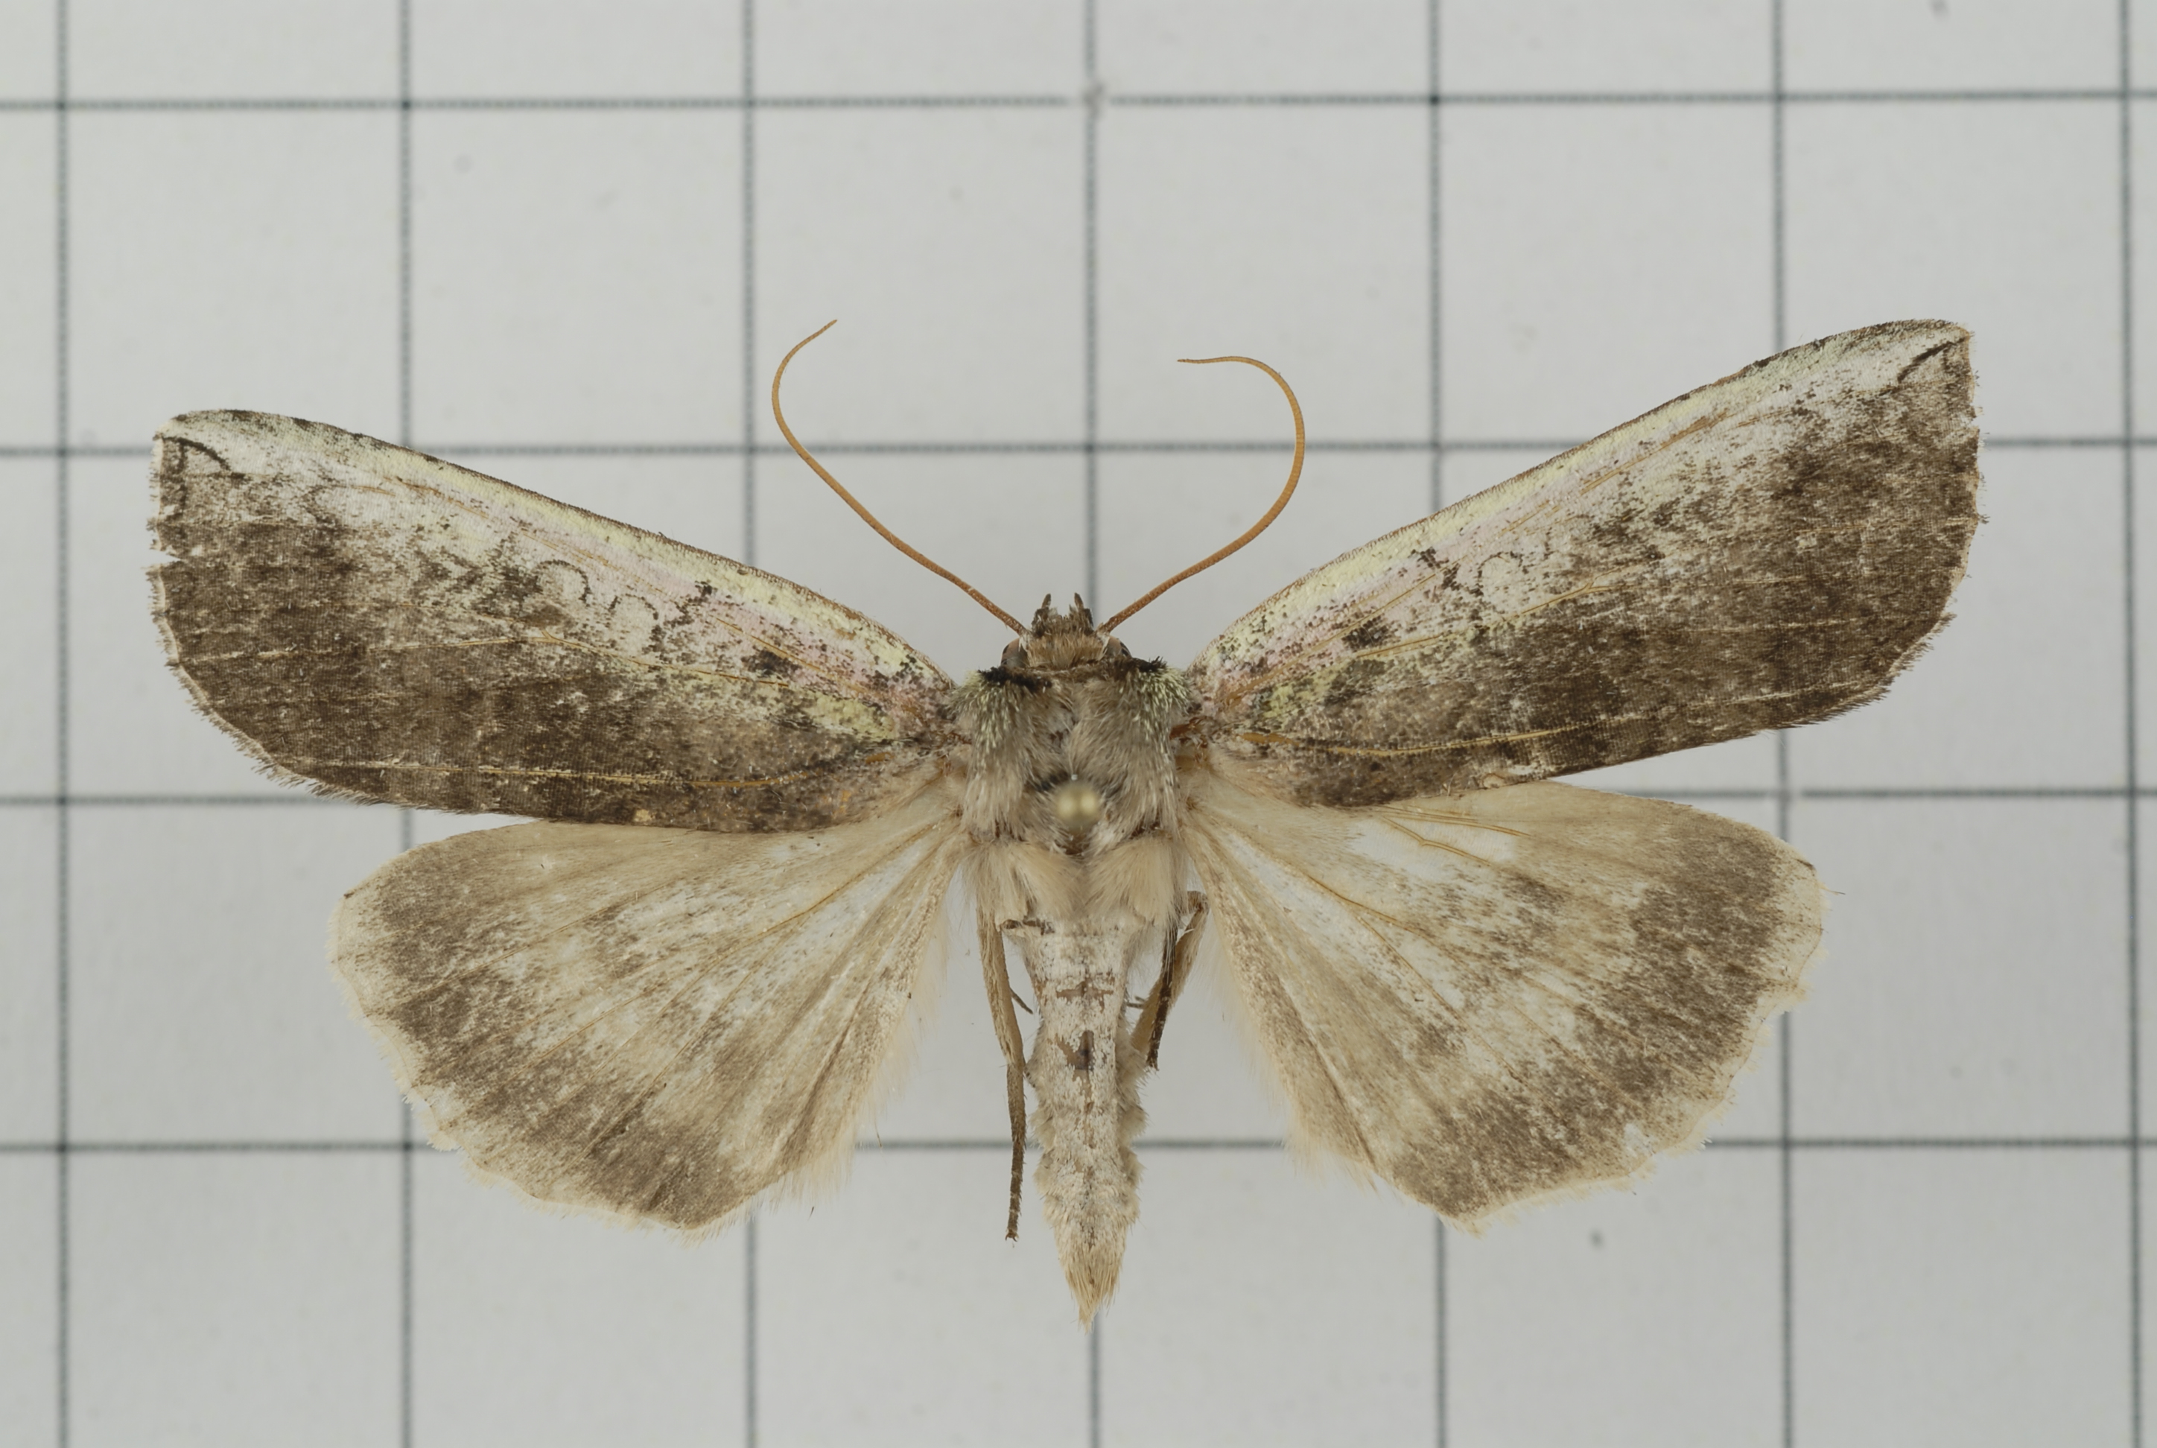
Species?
Tethea oberthueri taiwana
